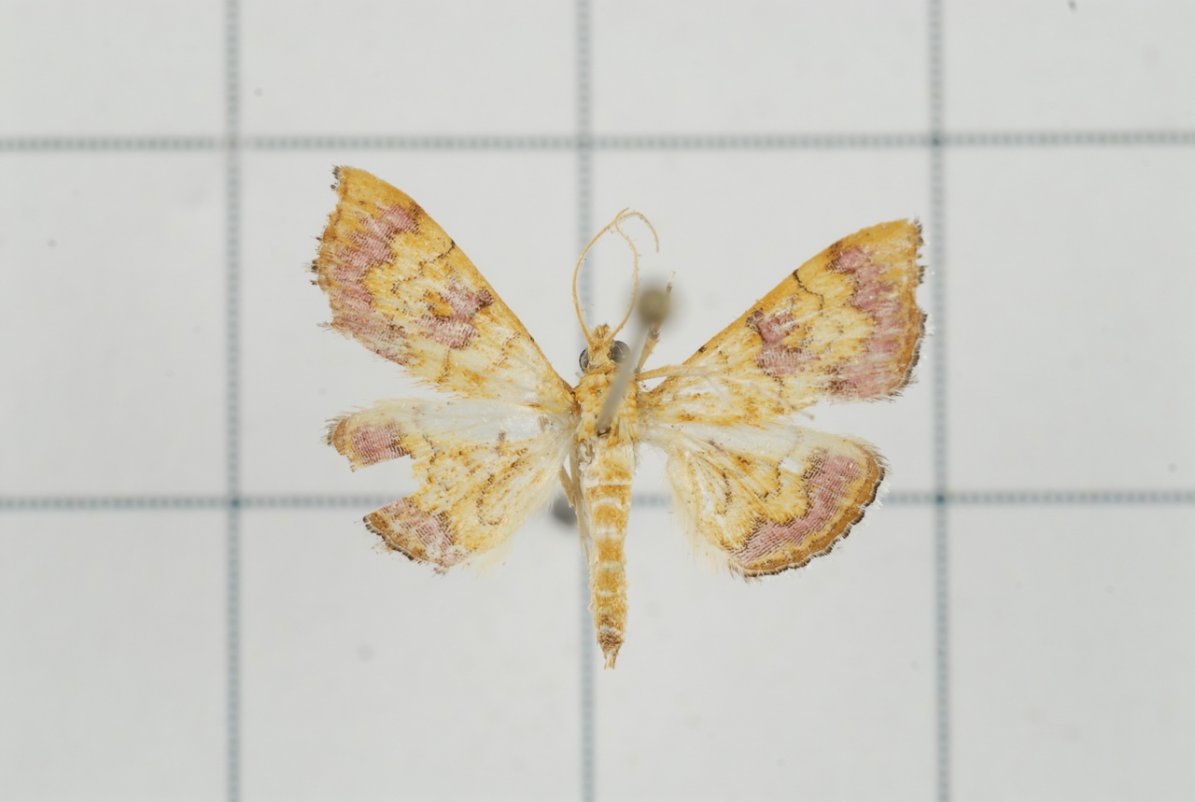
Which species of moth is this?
Isocentris filalis
